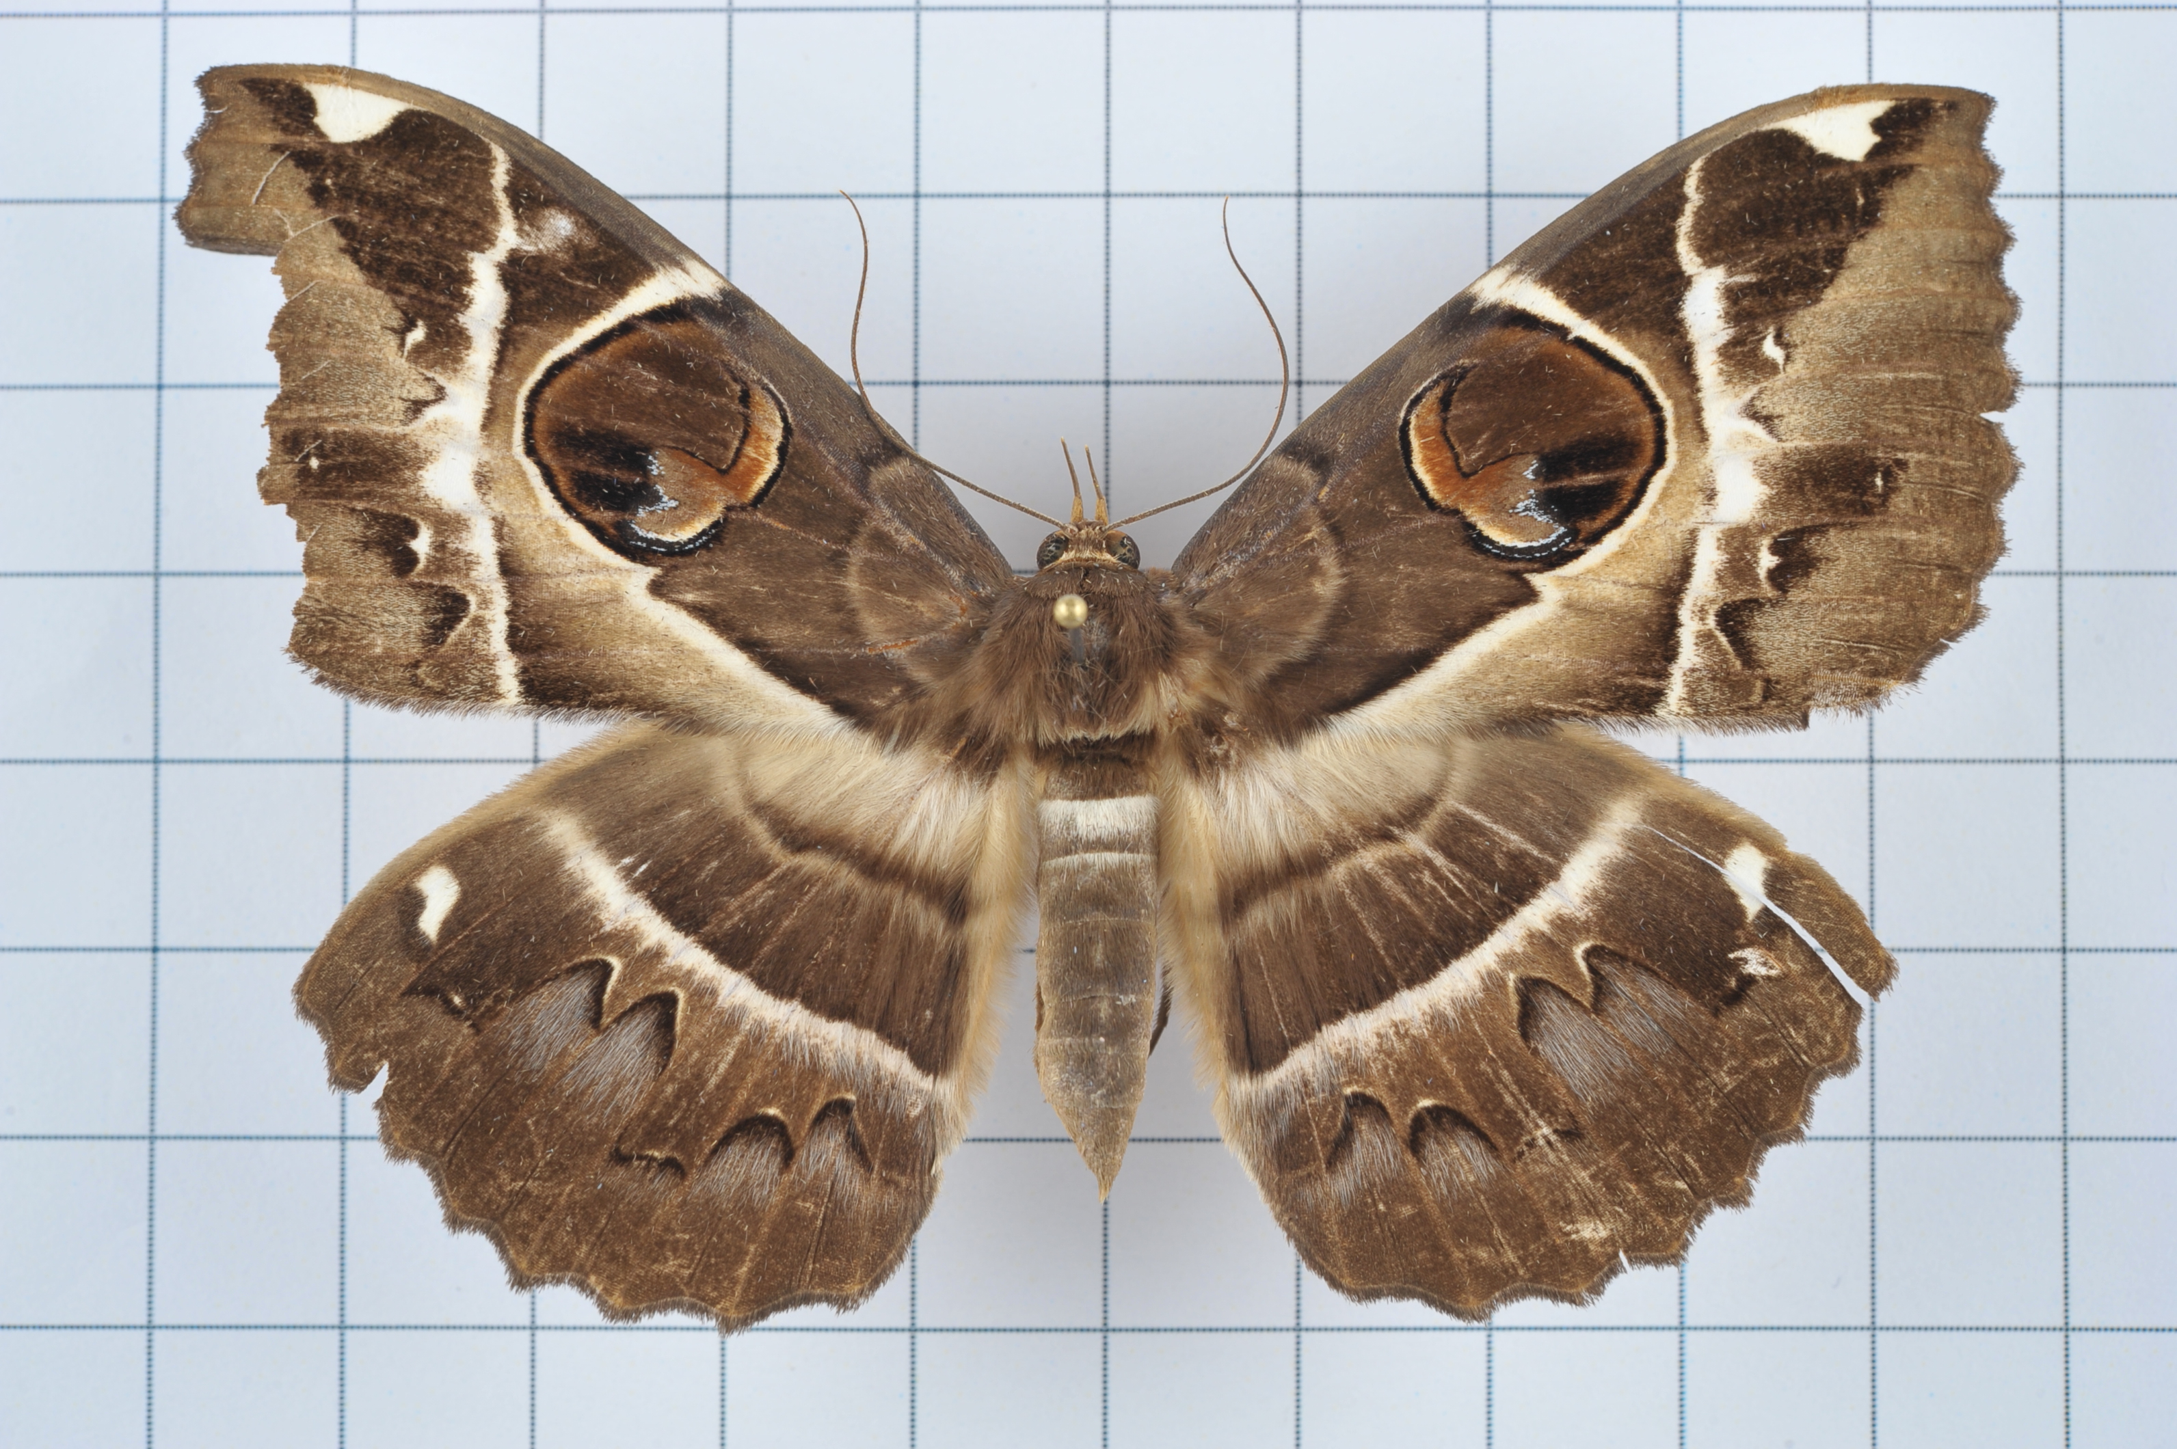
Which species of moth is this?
Erebus ephesperis
